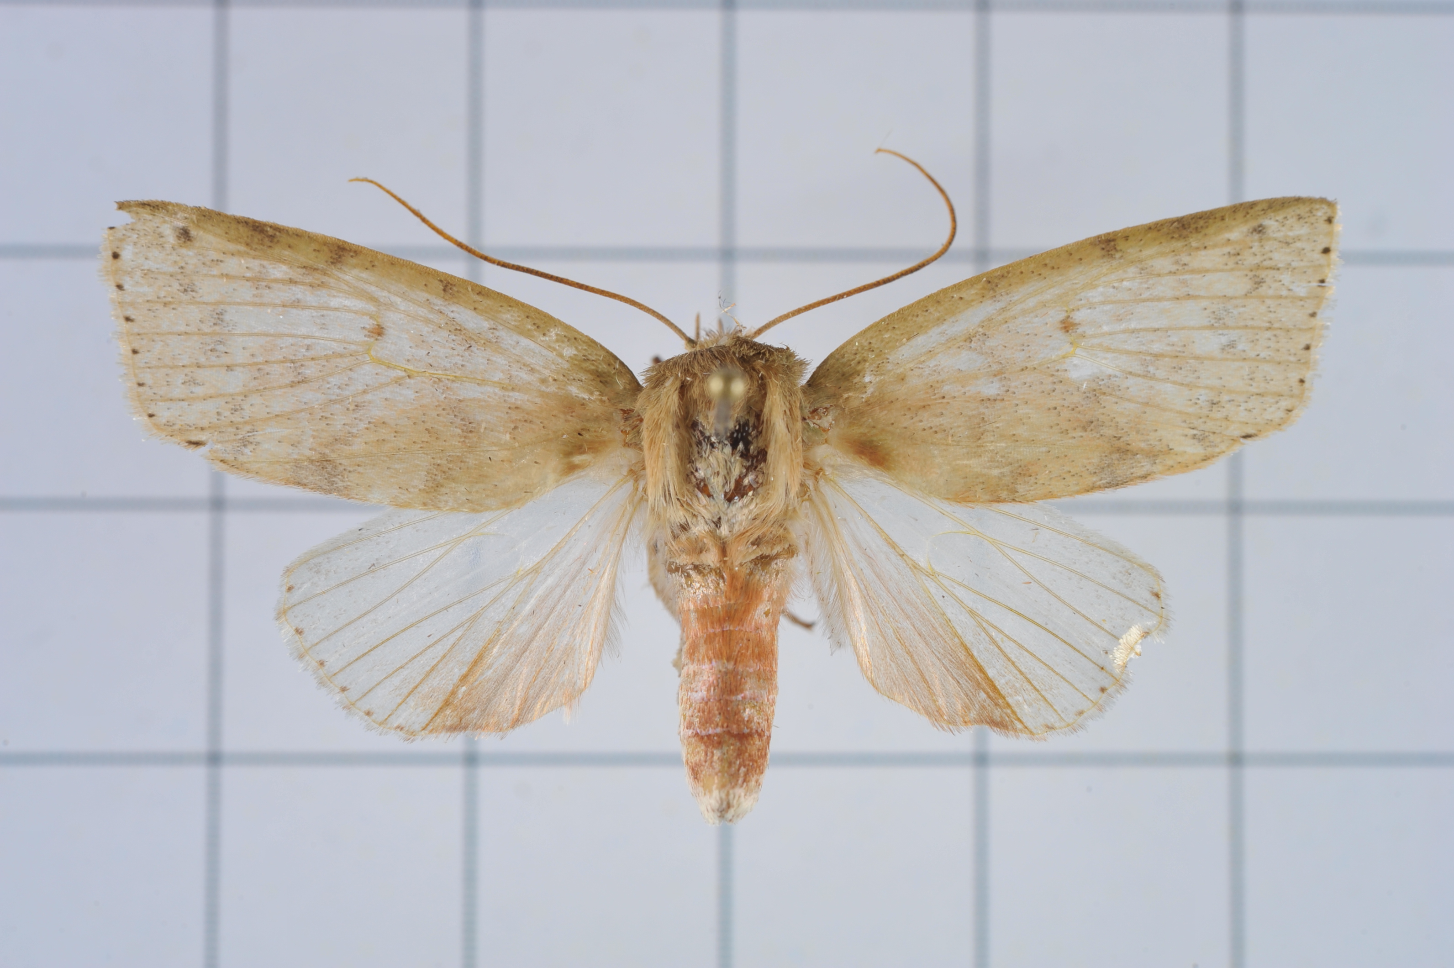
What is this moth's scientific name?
Tympanistes fusimargo
